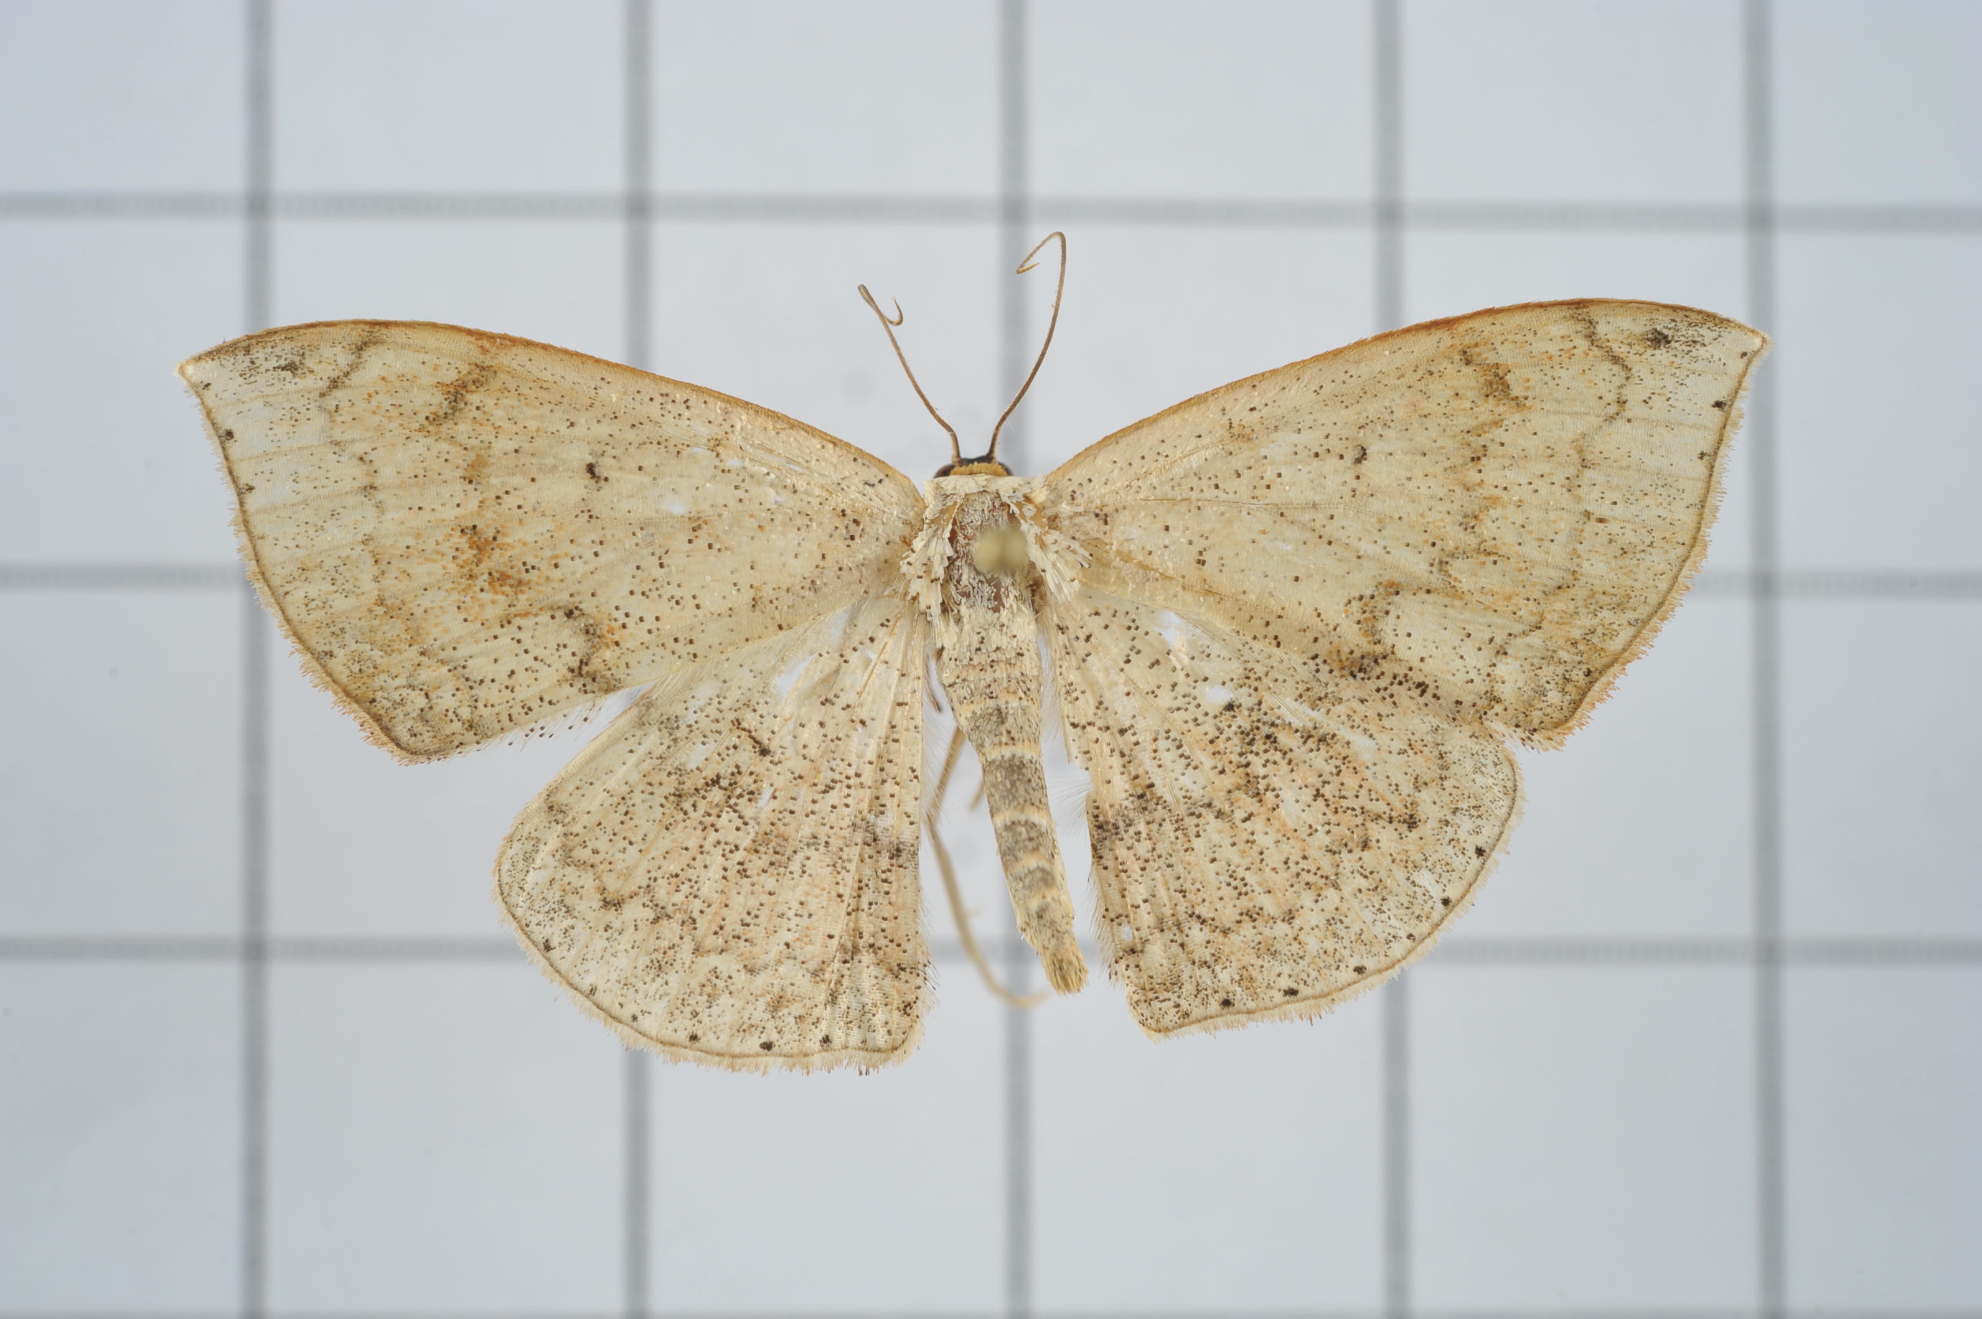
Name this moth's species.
Somatina plynusaria
